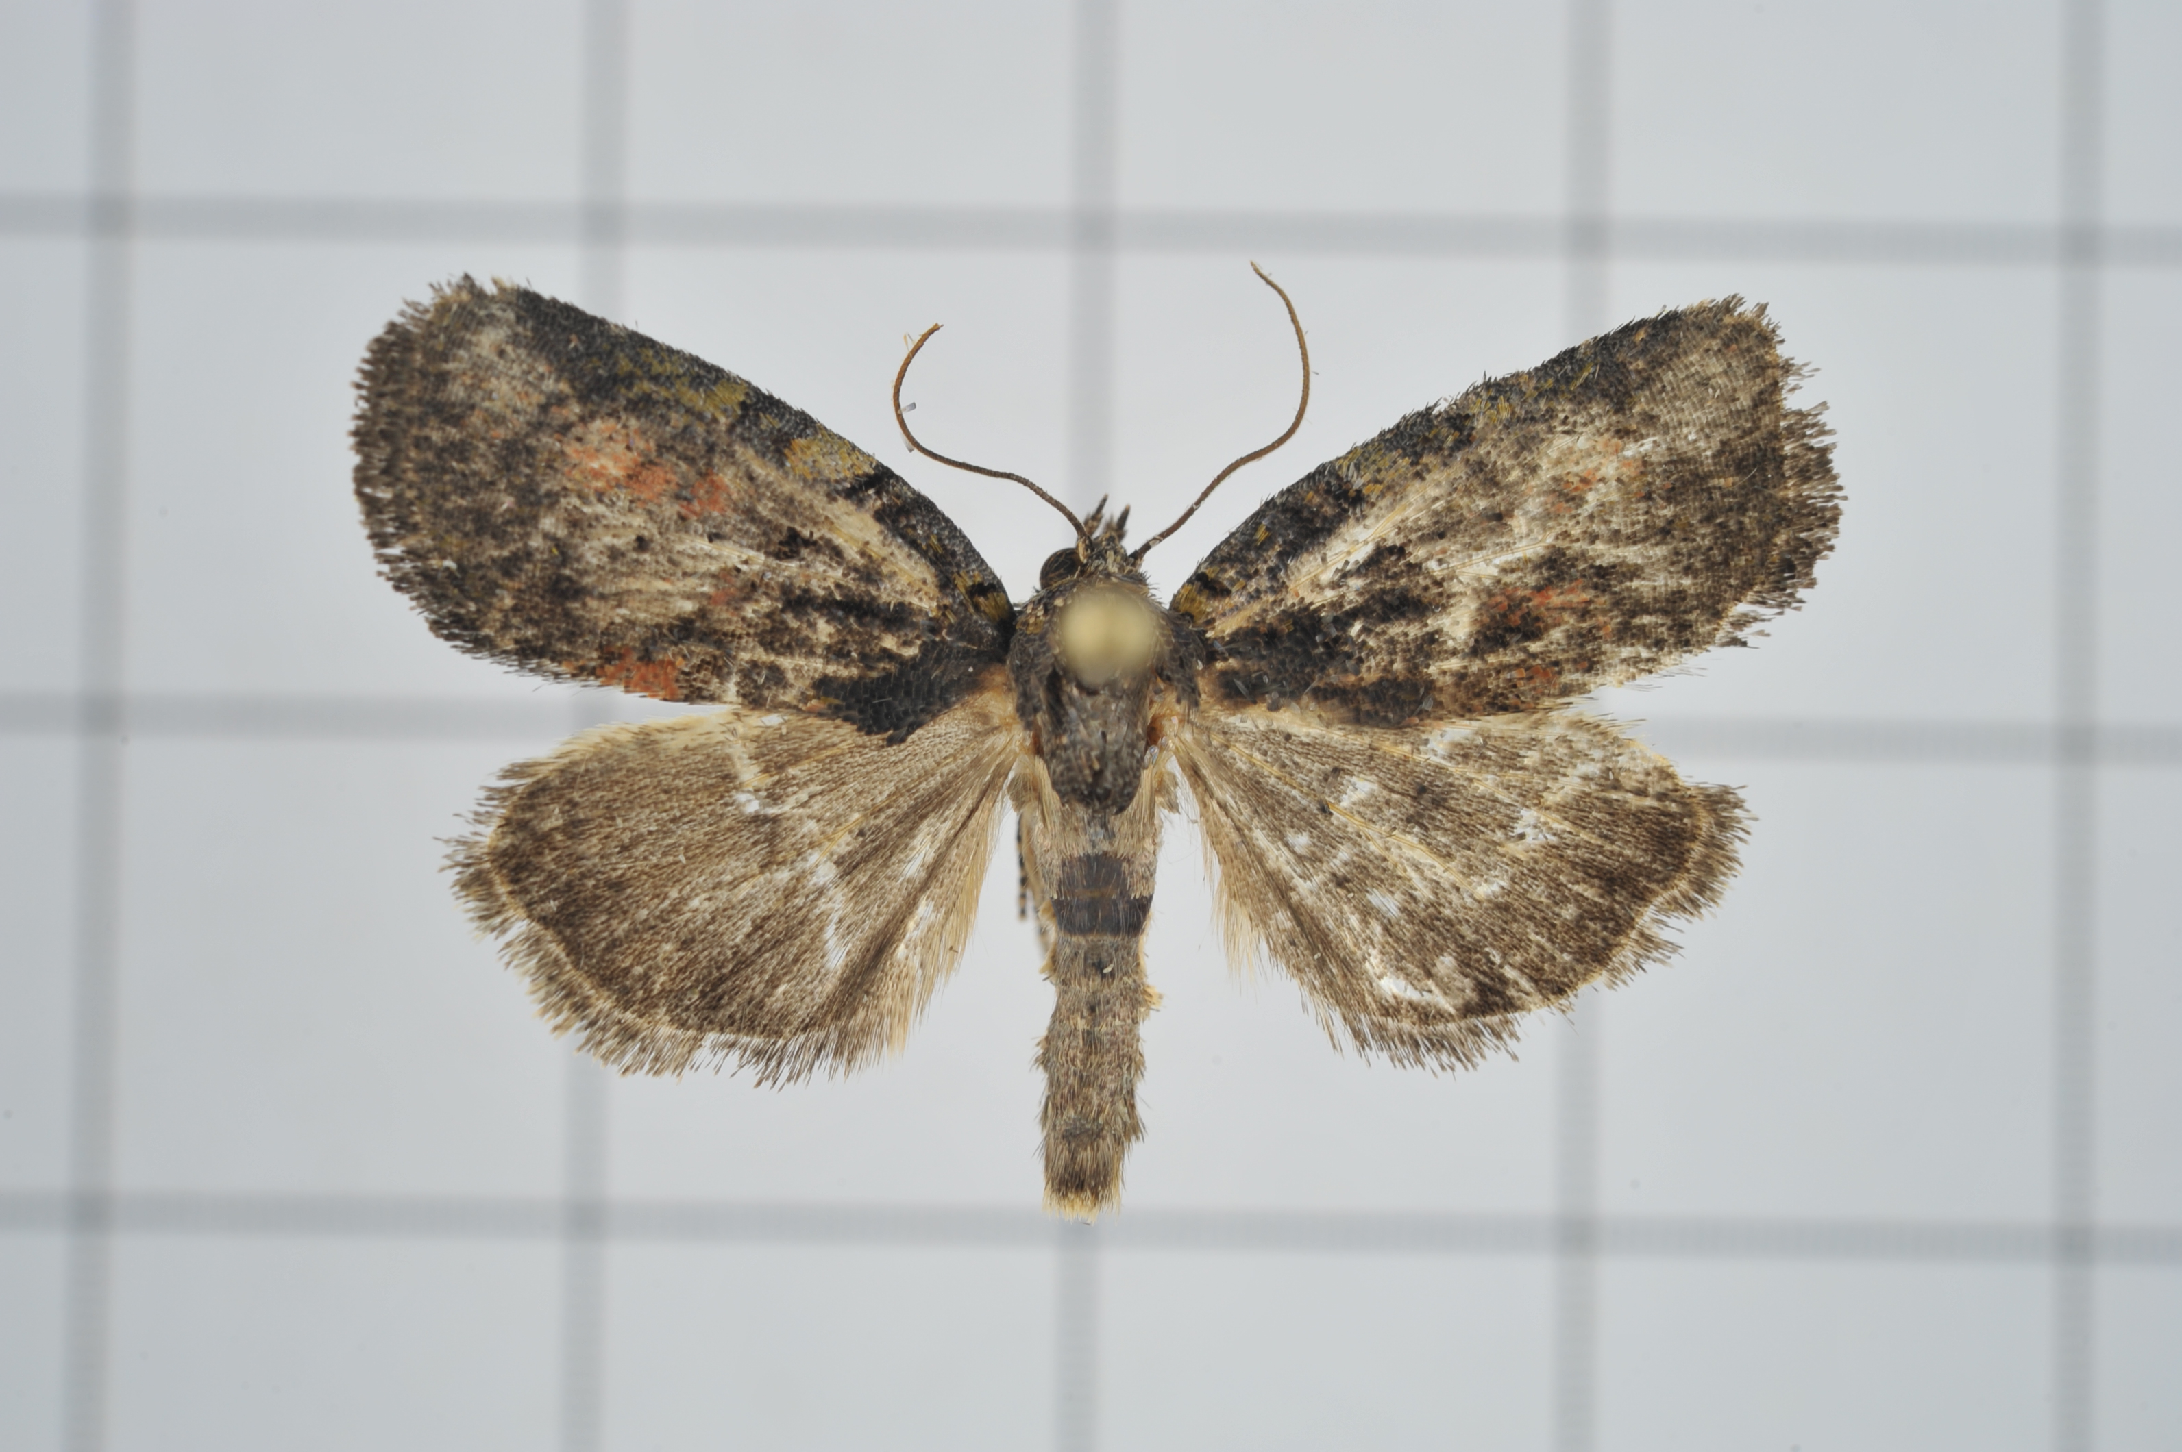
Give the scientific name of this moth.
Stenoloba assimilis taiwana
